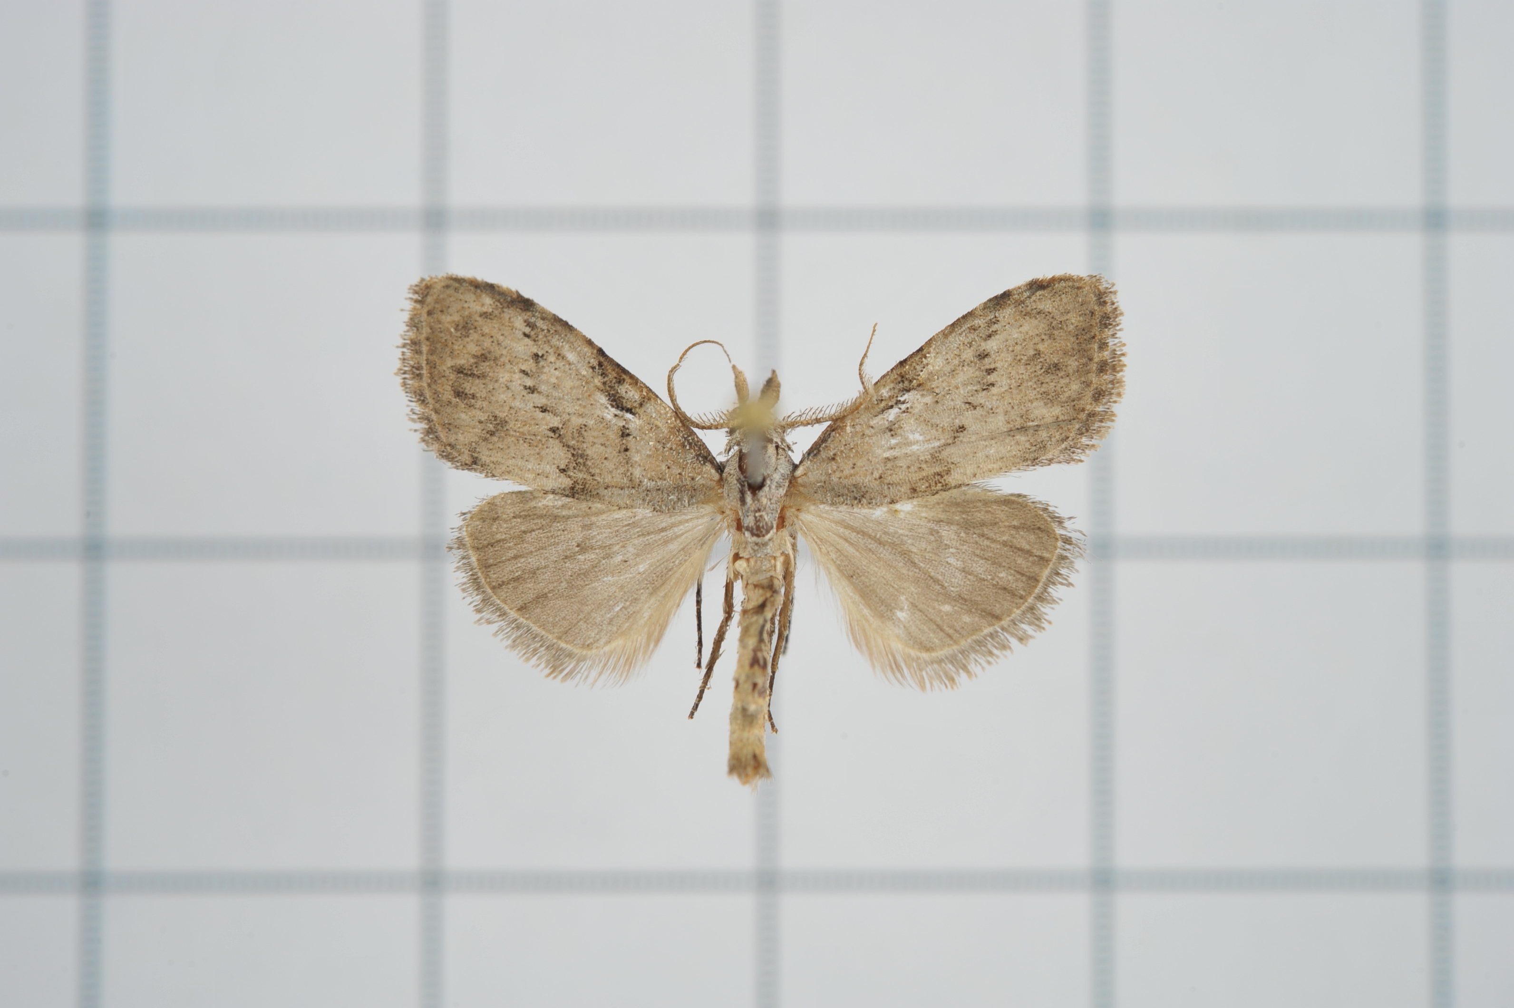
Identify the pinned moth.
Meganola major takasago
